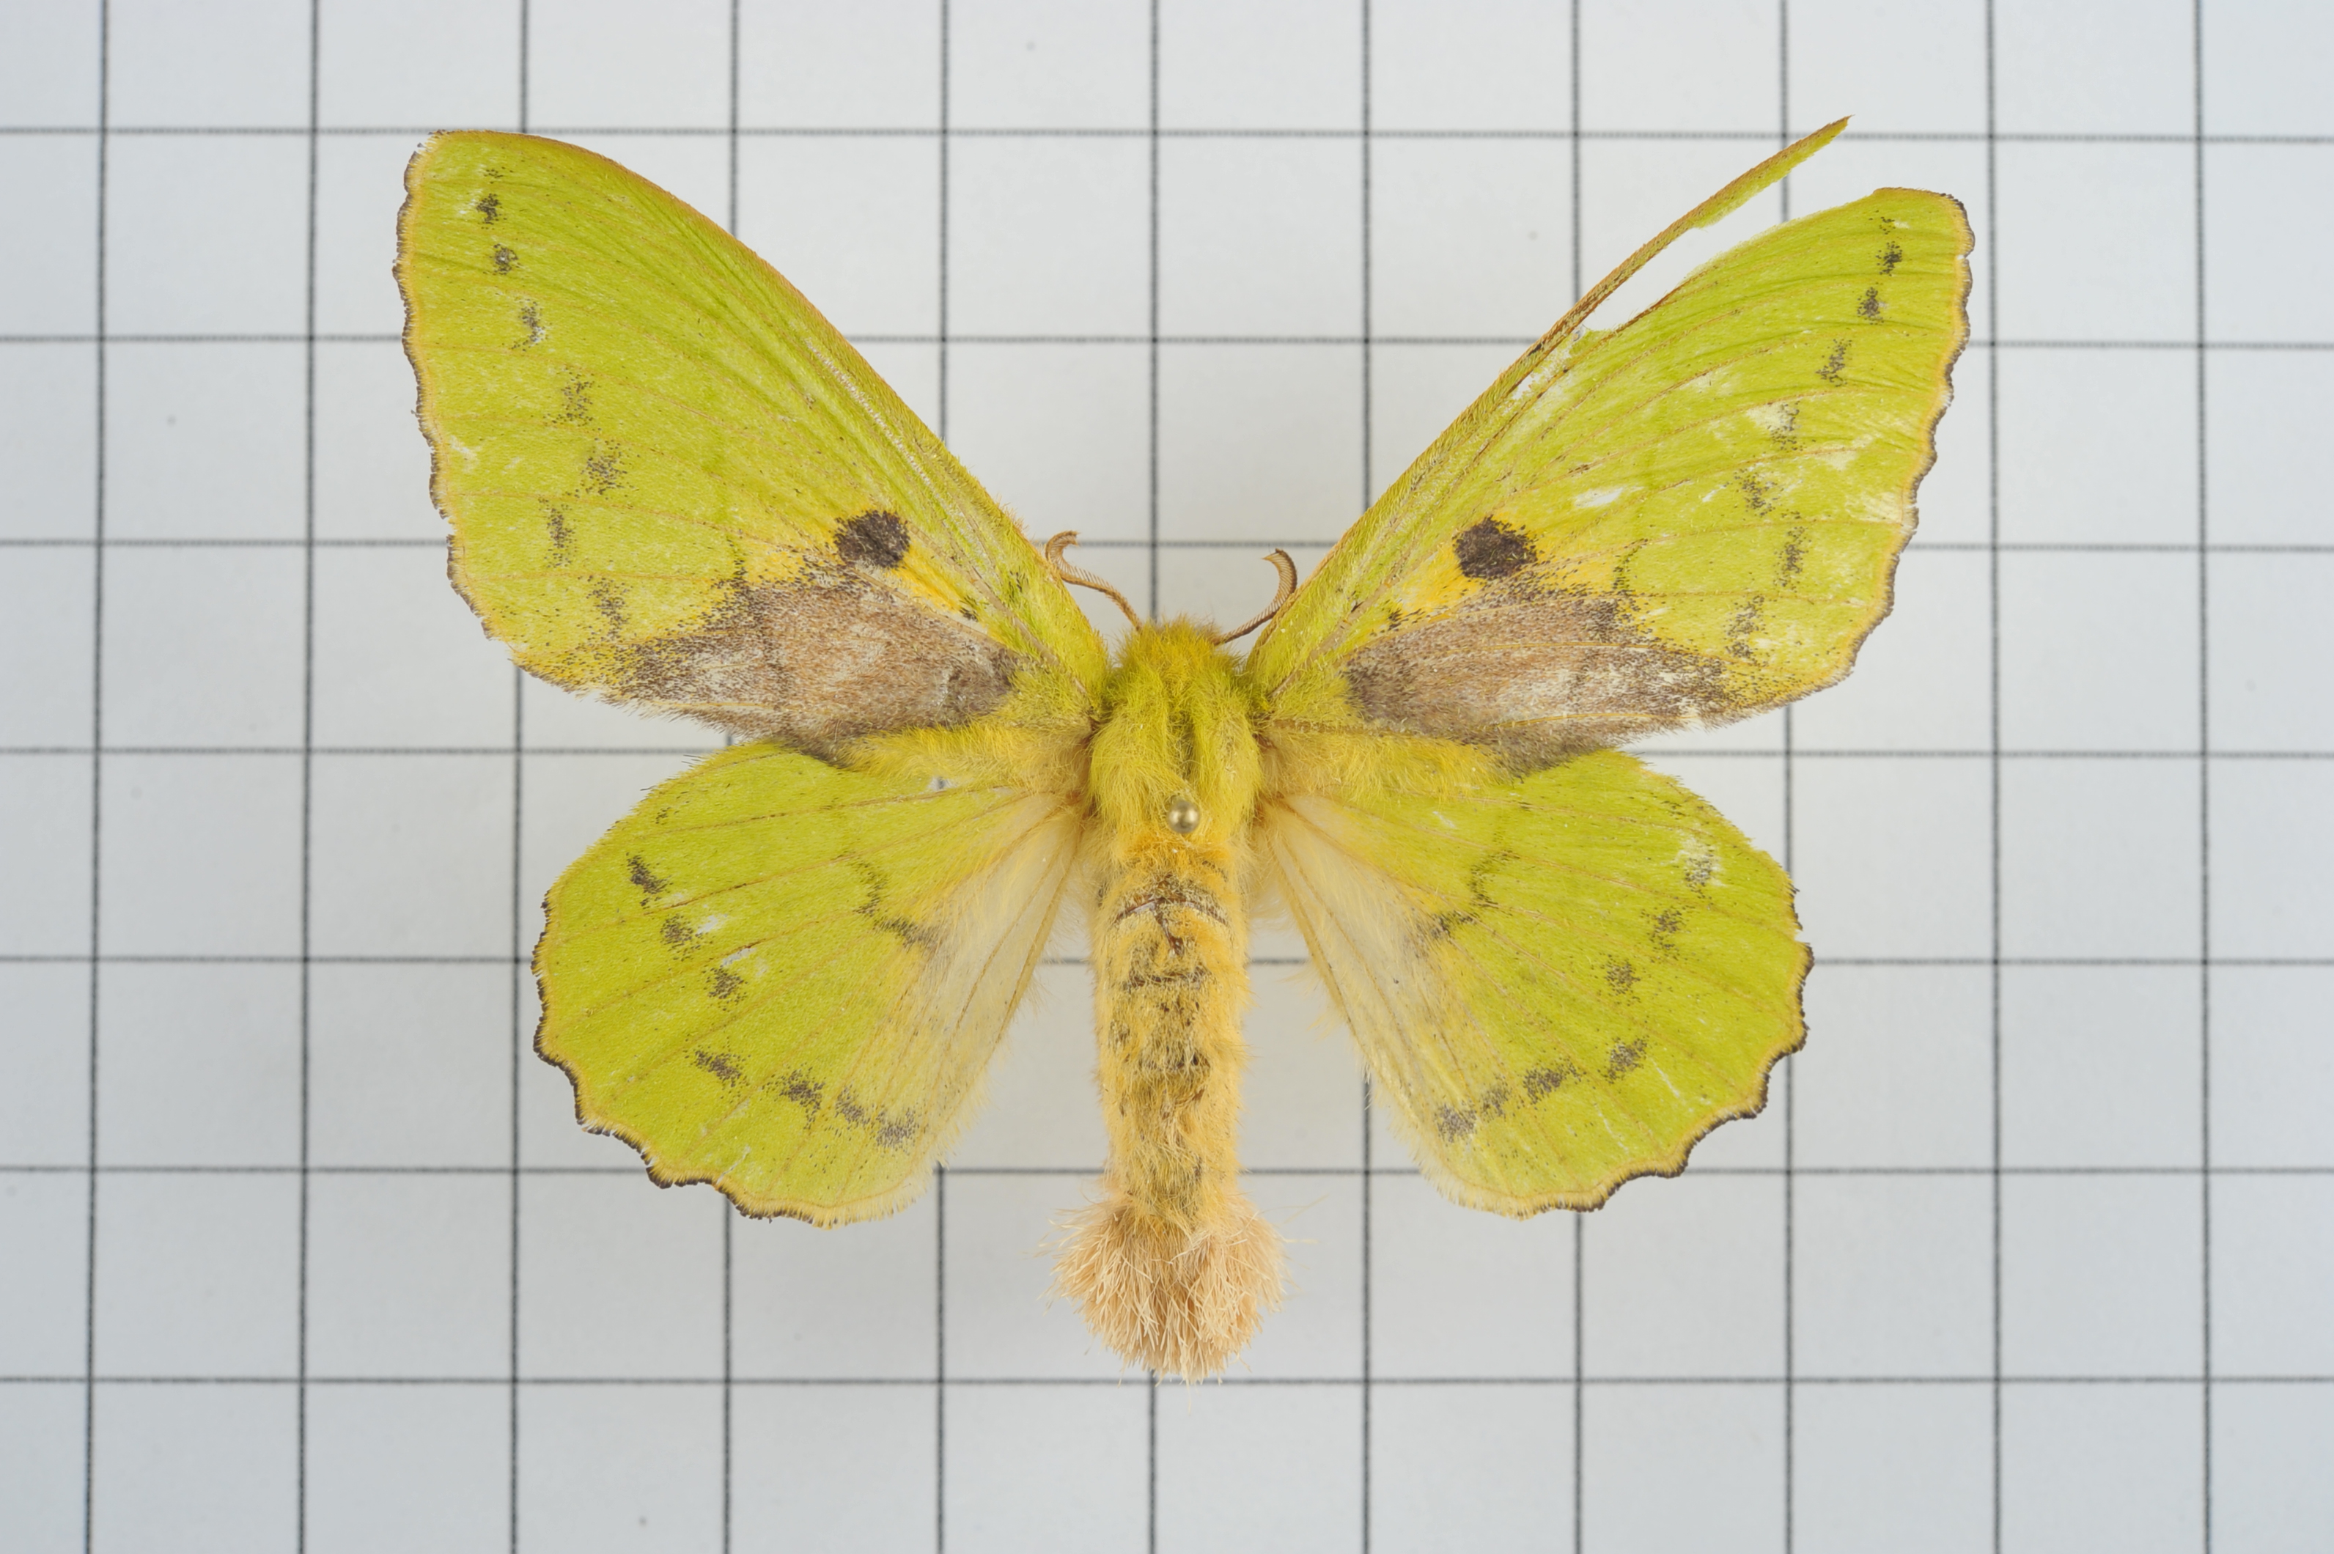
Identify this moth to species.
Trabala vishnou guttata
